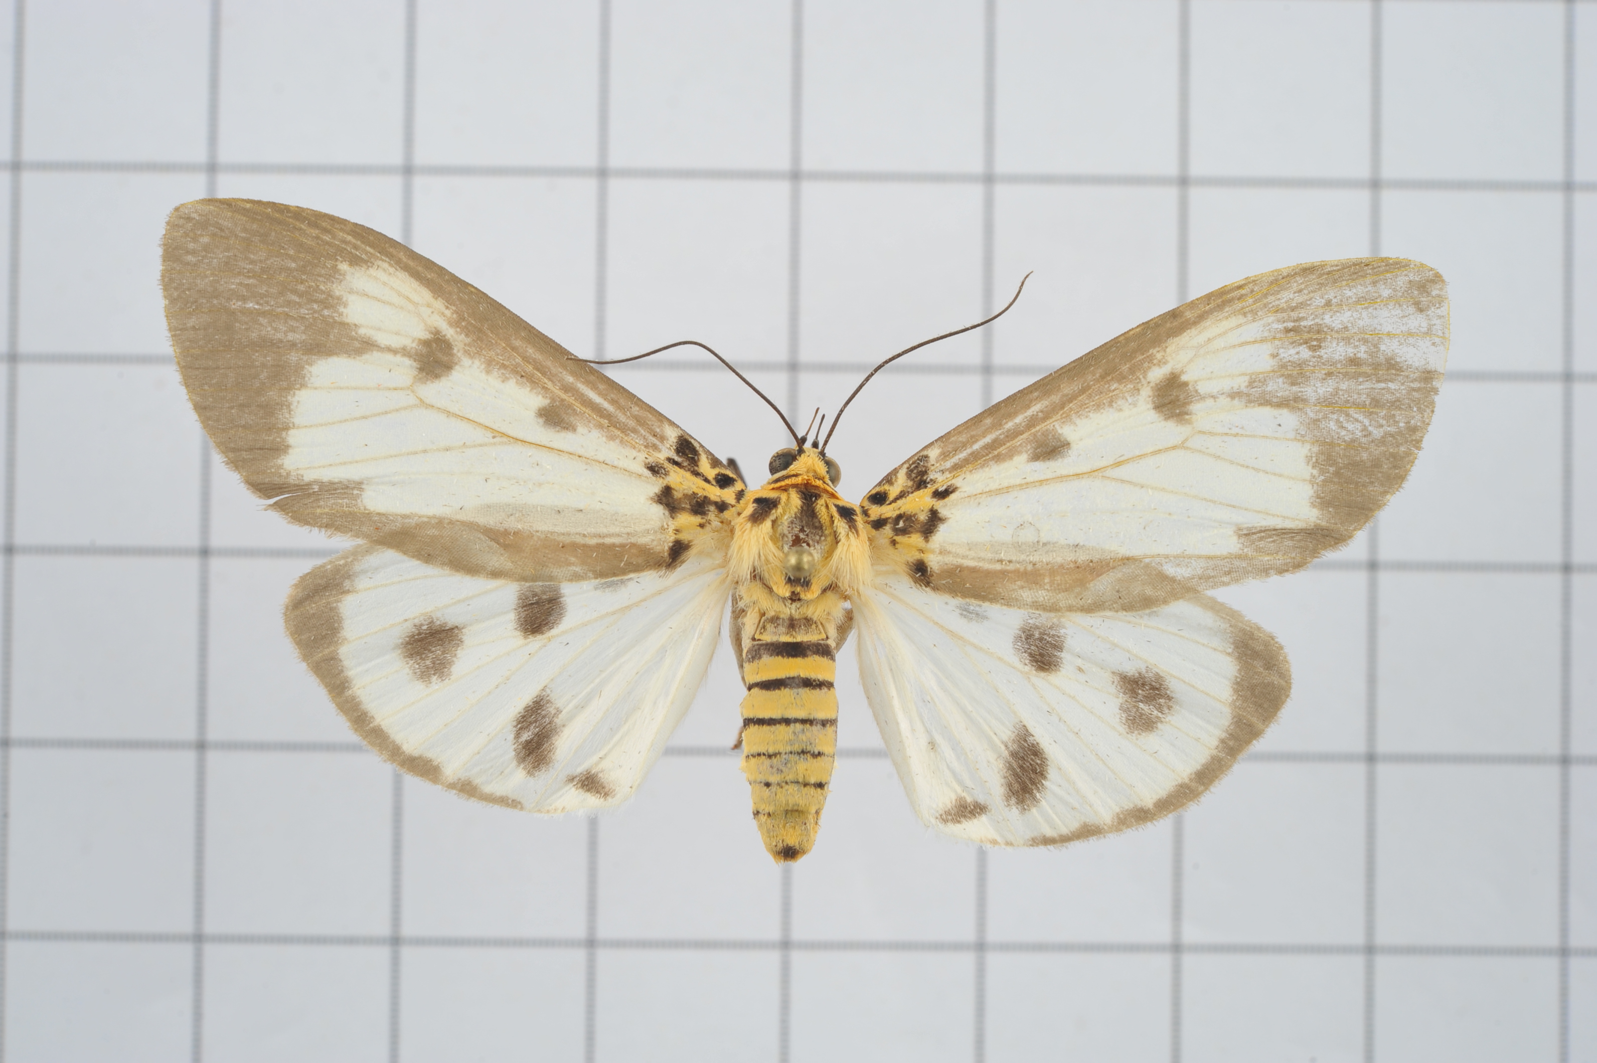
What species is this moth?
Asota plana lacteata
